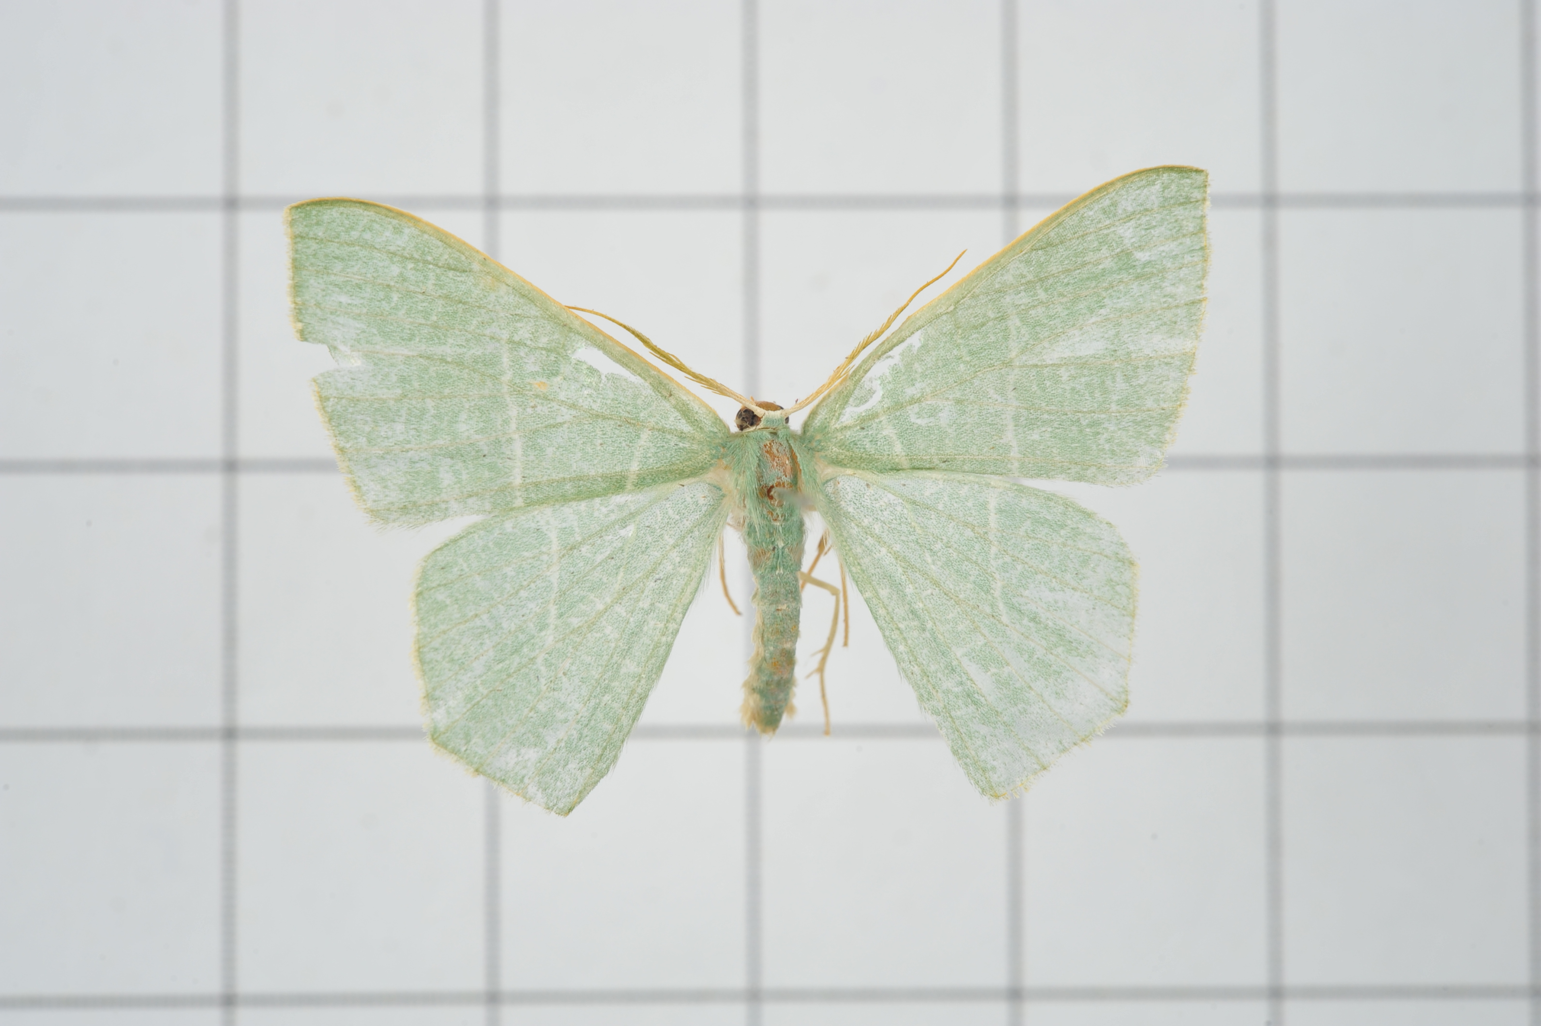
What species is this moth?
Pelagodes subquadraria
